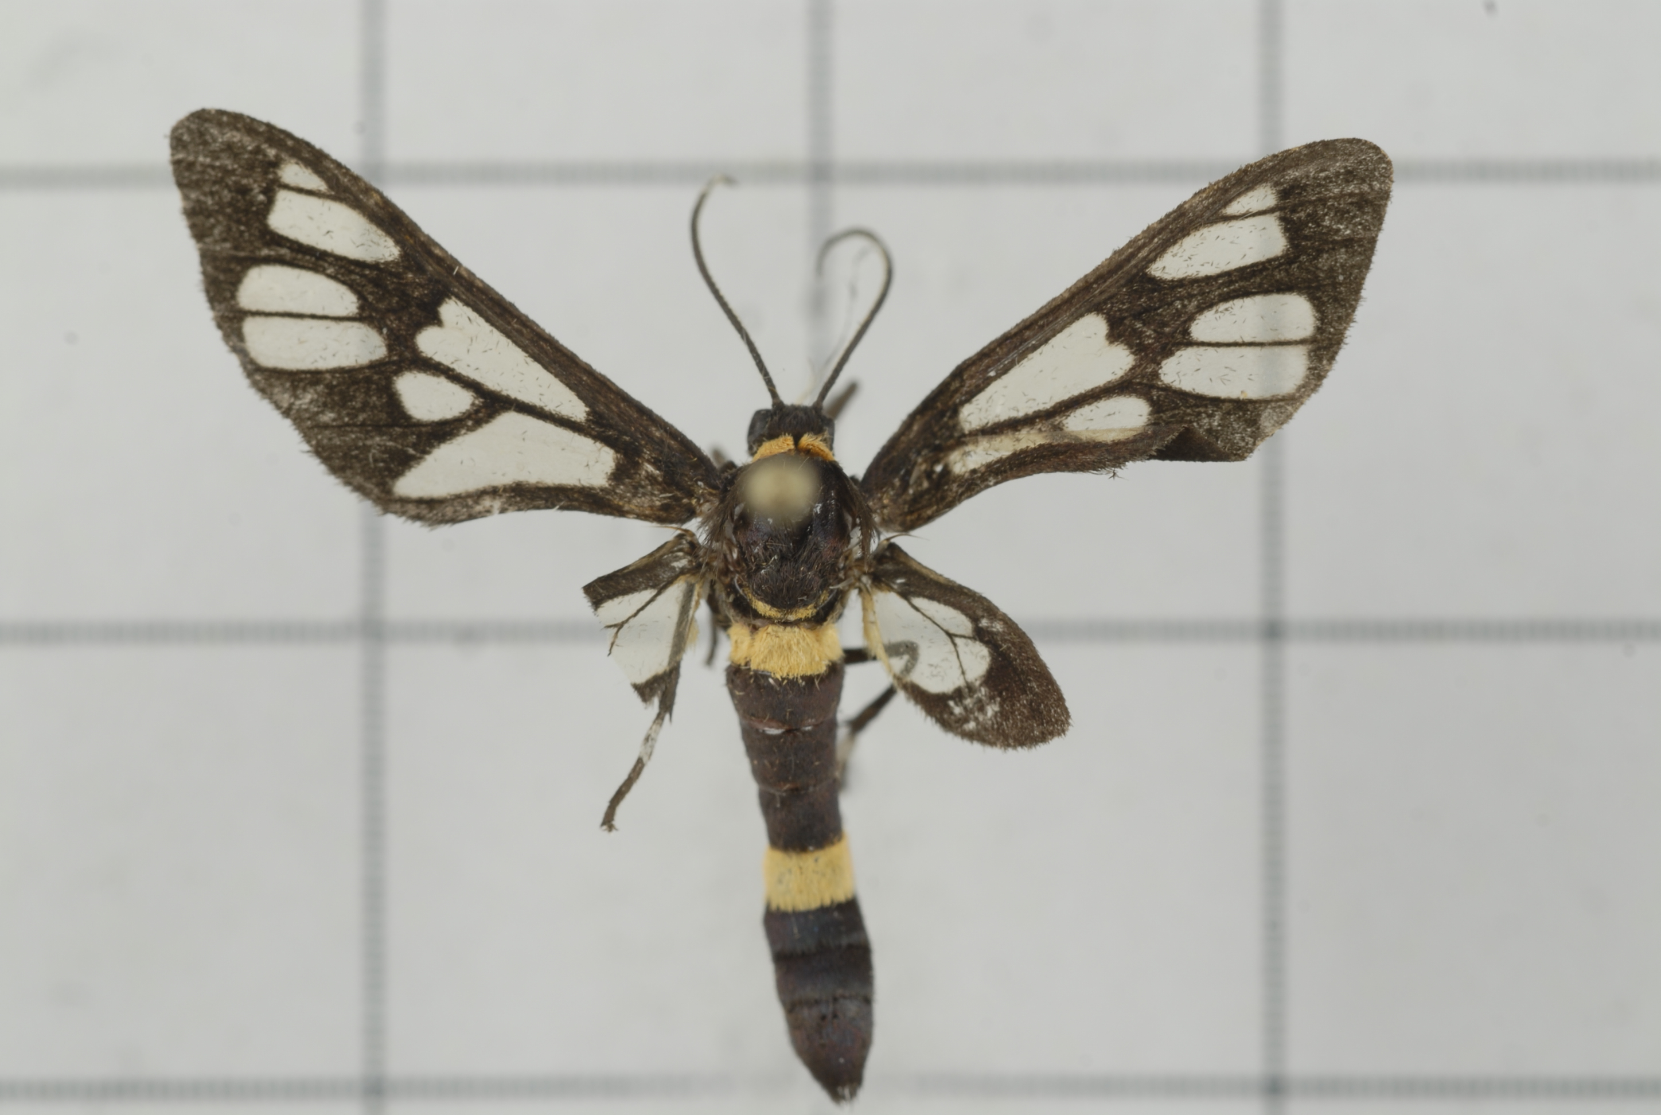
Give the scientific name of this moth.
Syntomoides imaon
